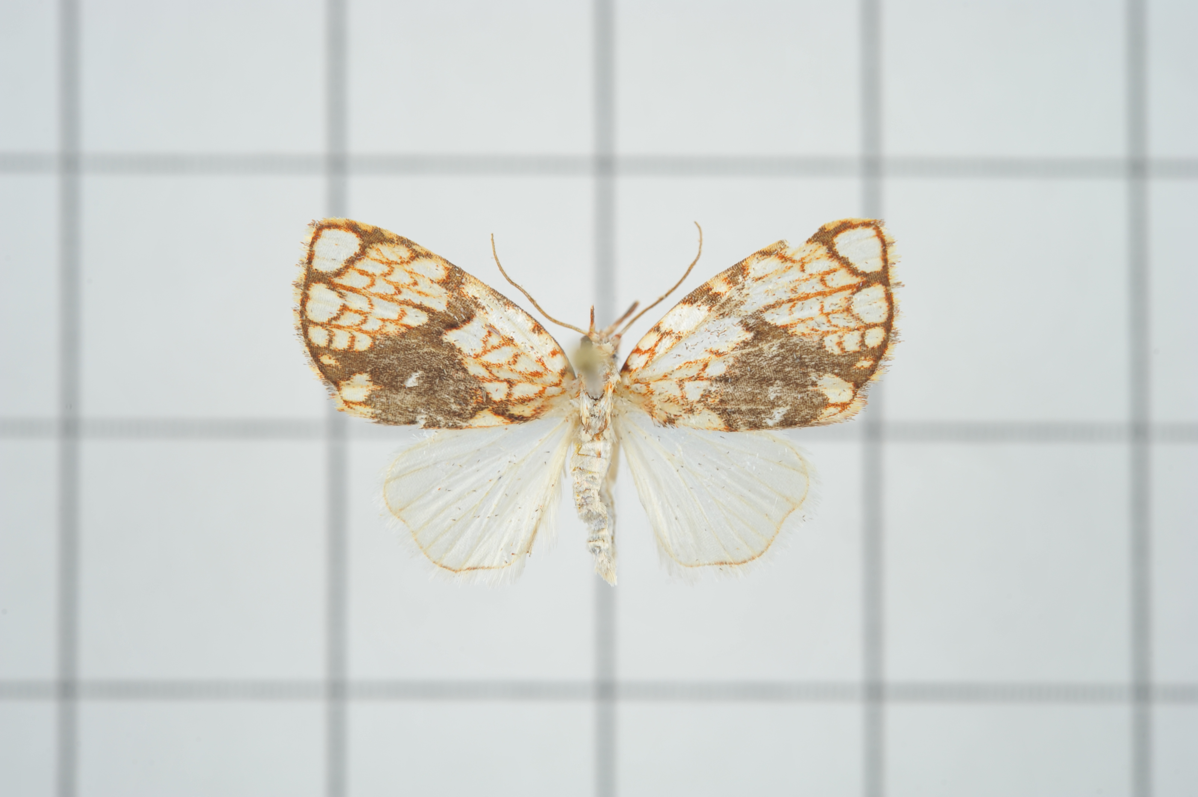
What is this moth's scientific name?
Gabala roseoretis
